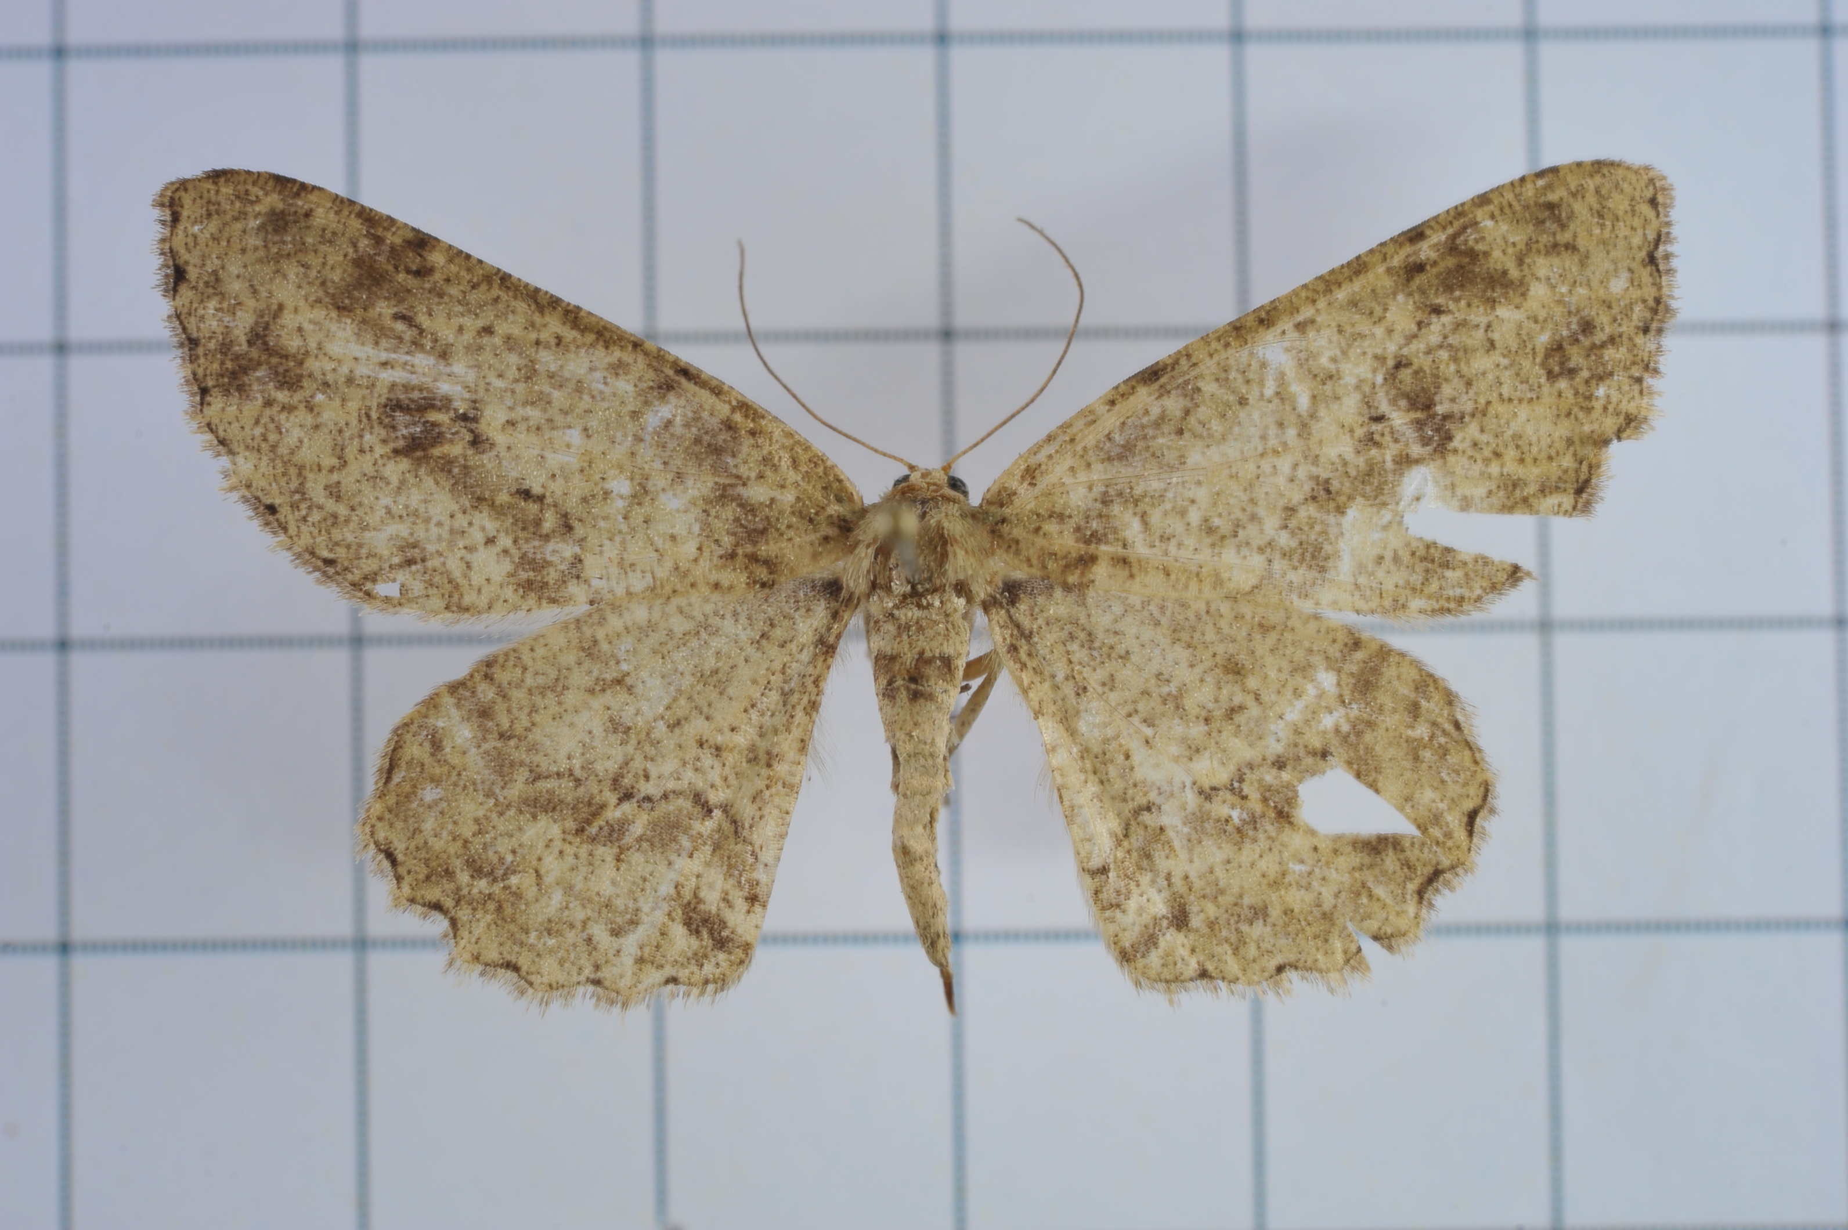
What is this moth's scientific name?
Ectropis excellens
